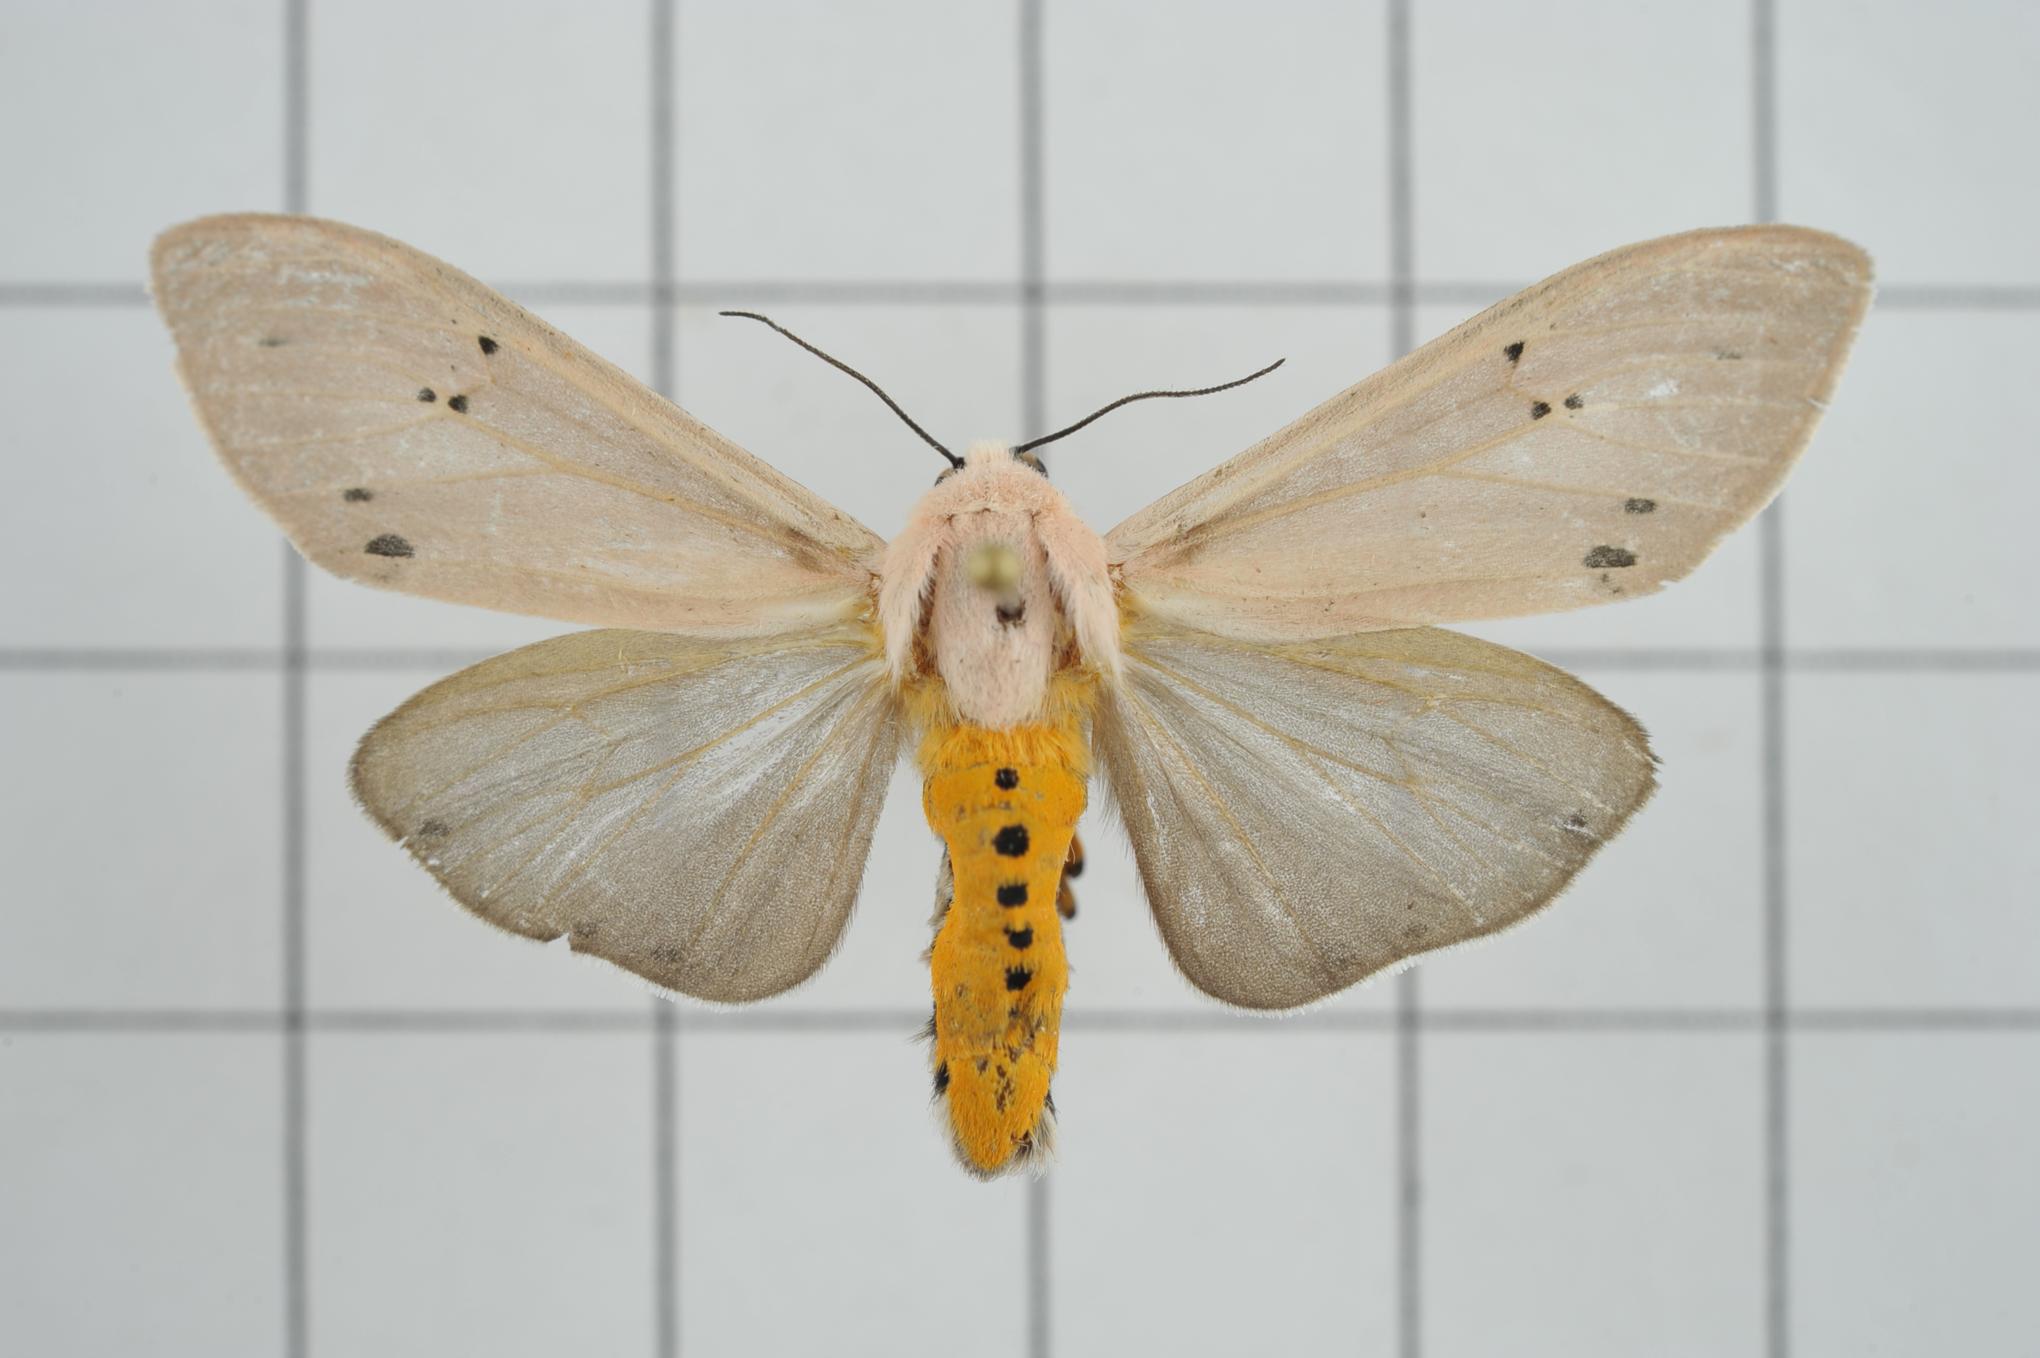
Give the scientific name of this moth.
Creatonotos transiens koni
